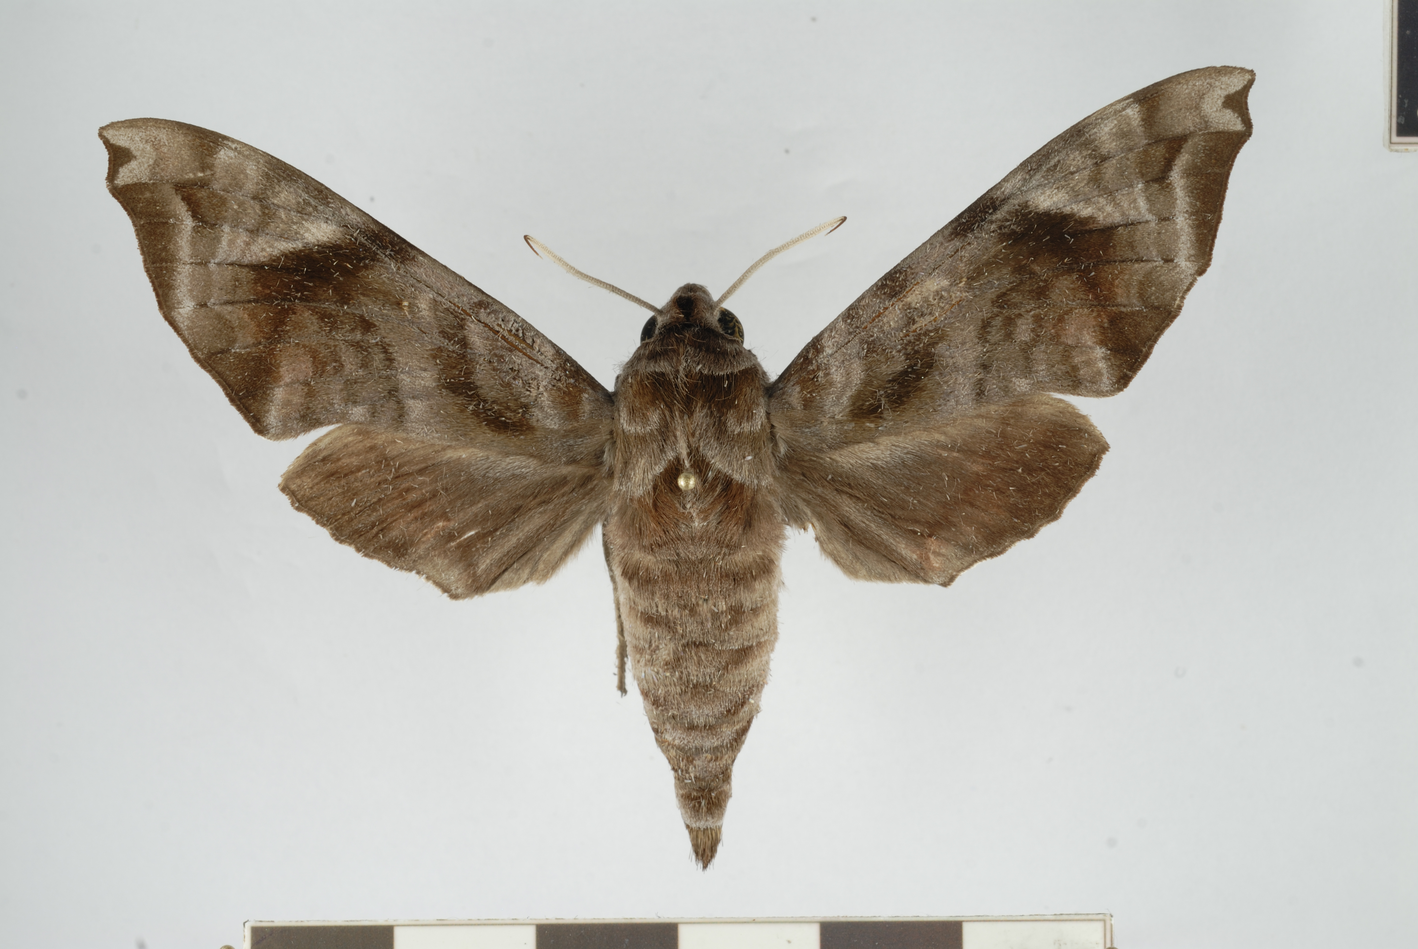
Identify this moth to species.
Acosmeryx castanea
